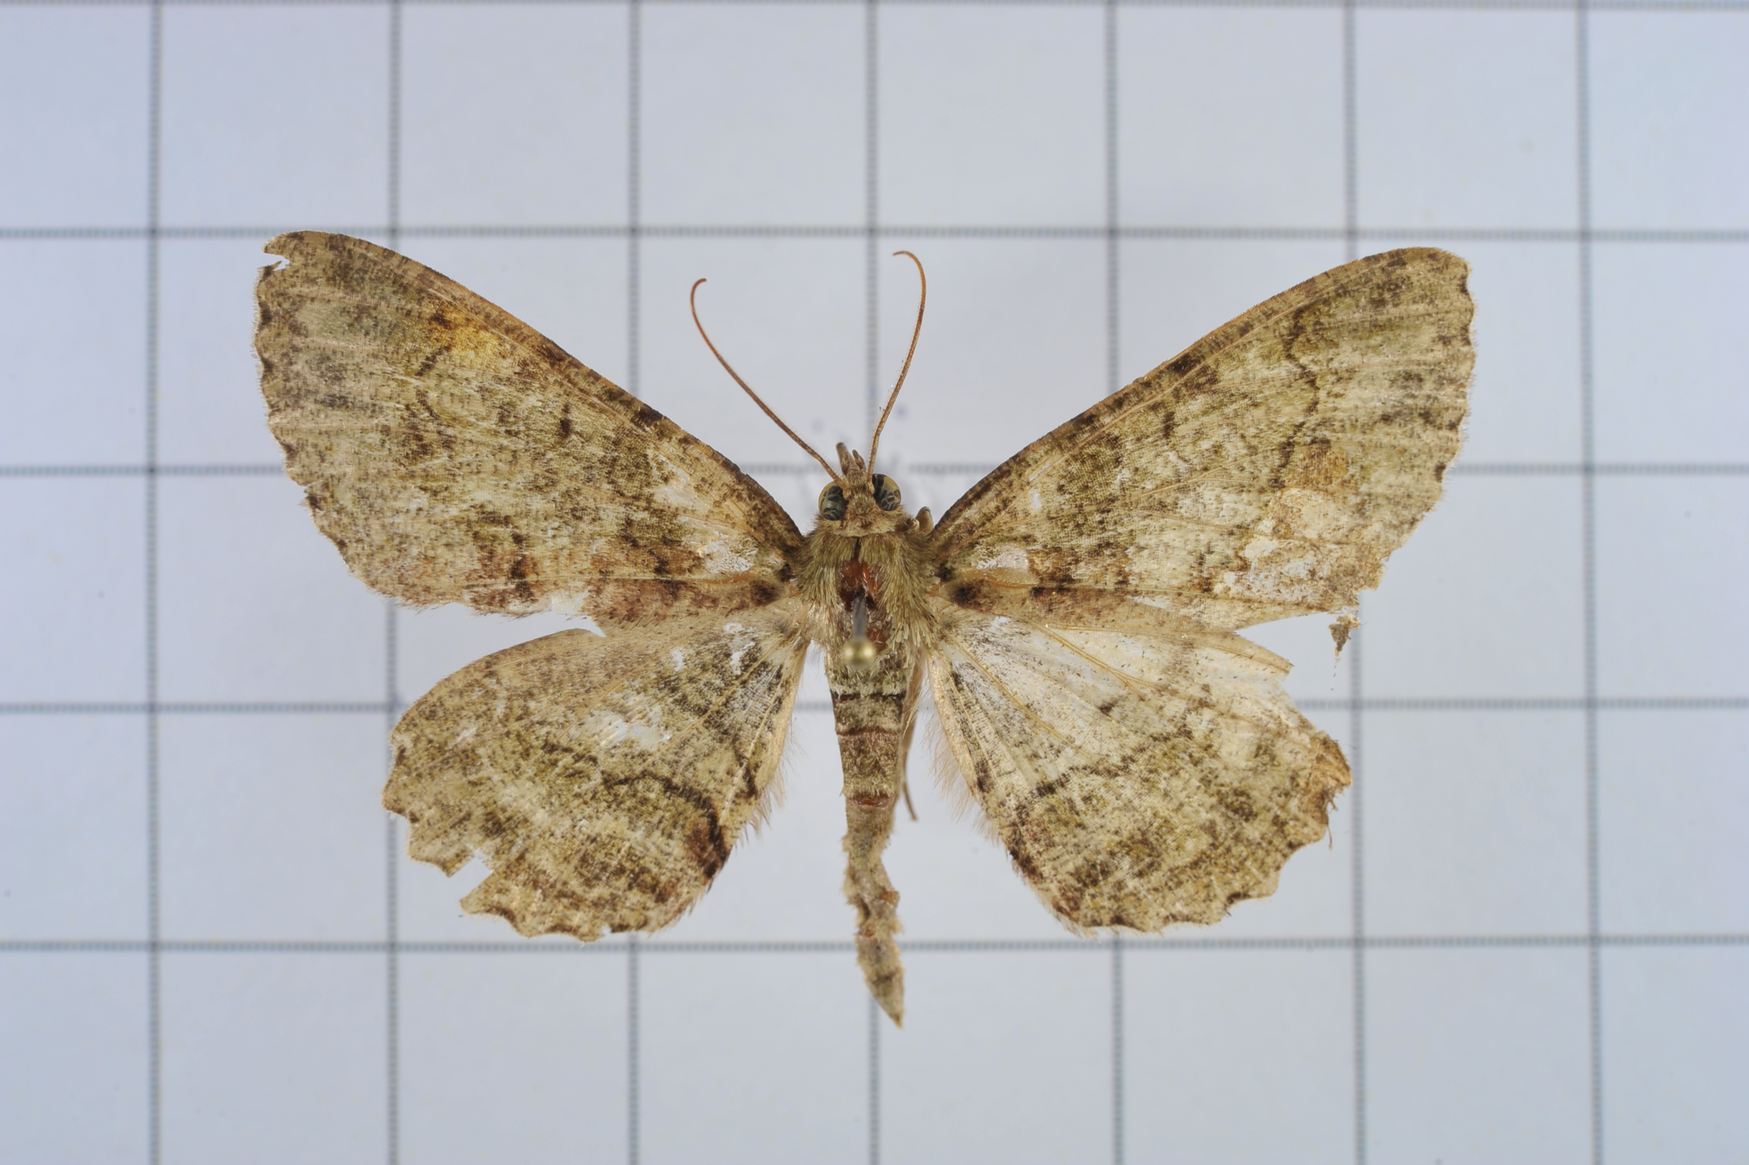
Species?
Paradarisa chloauges chloauges
